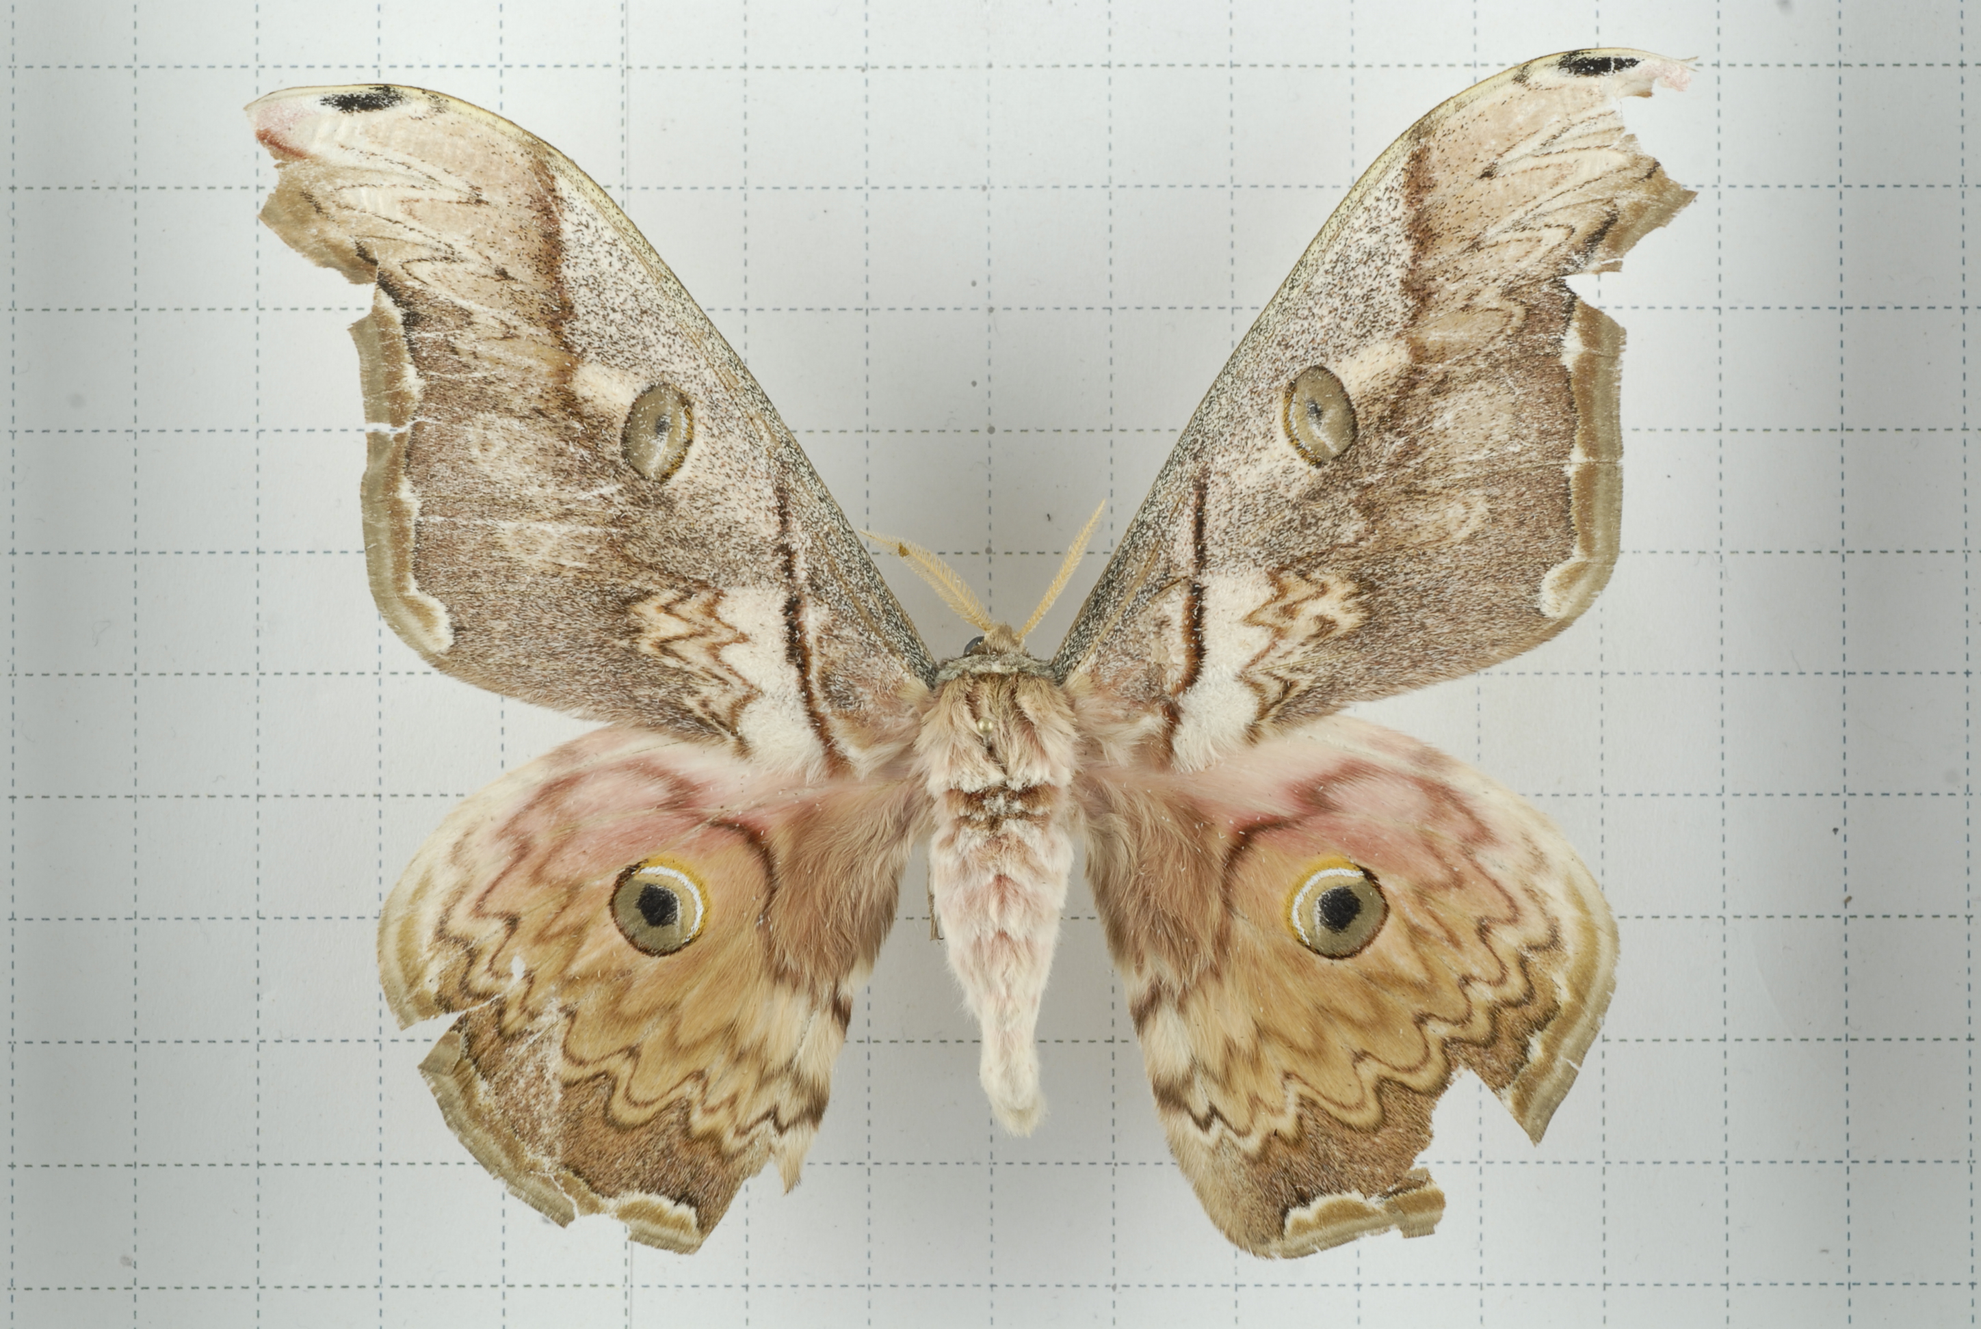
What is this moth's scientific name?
Rinaca thibeta okurai
